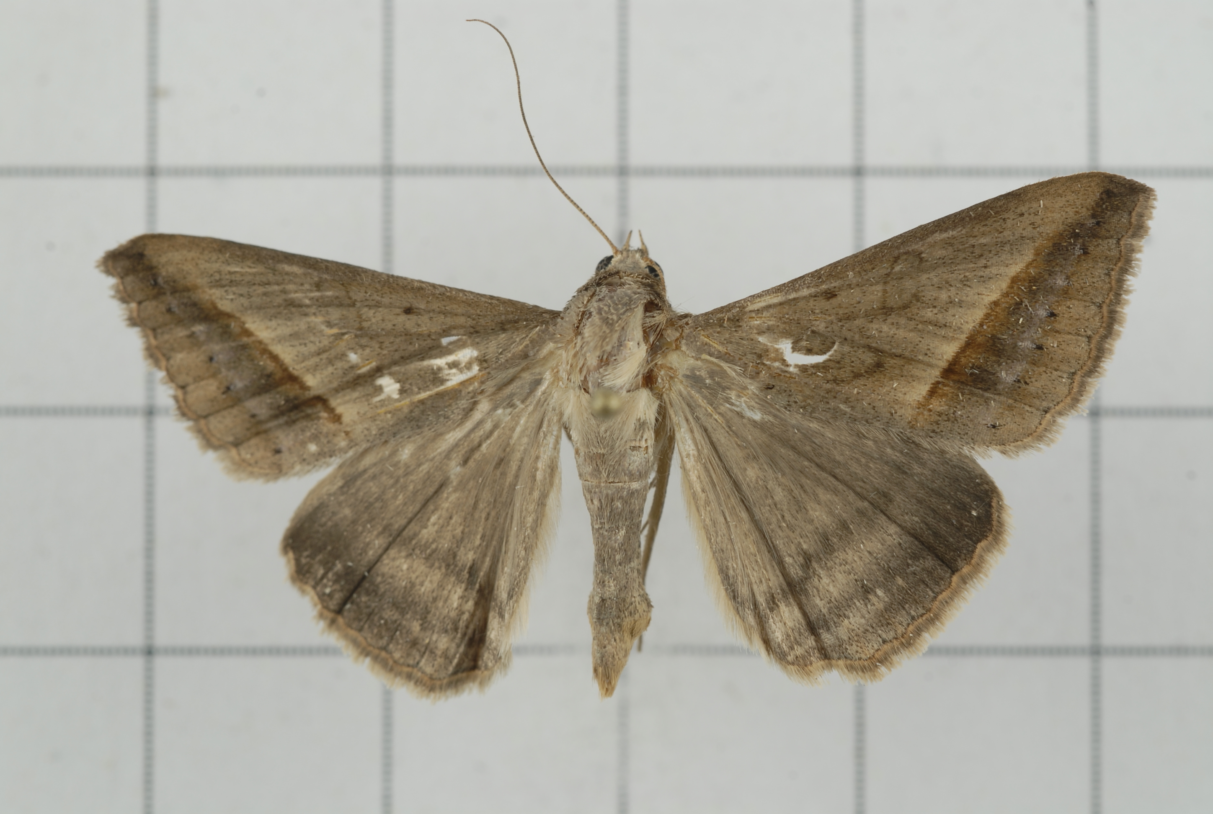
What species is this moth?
Mocis frugalis
